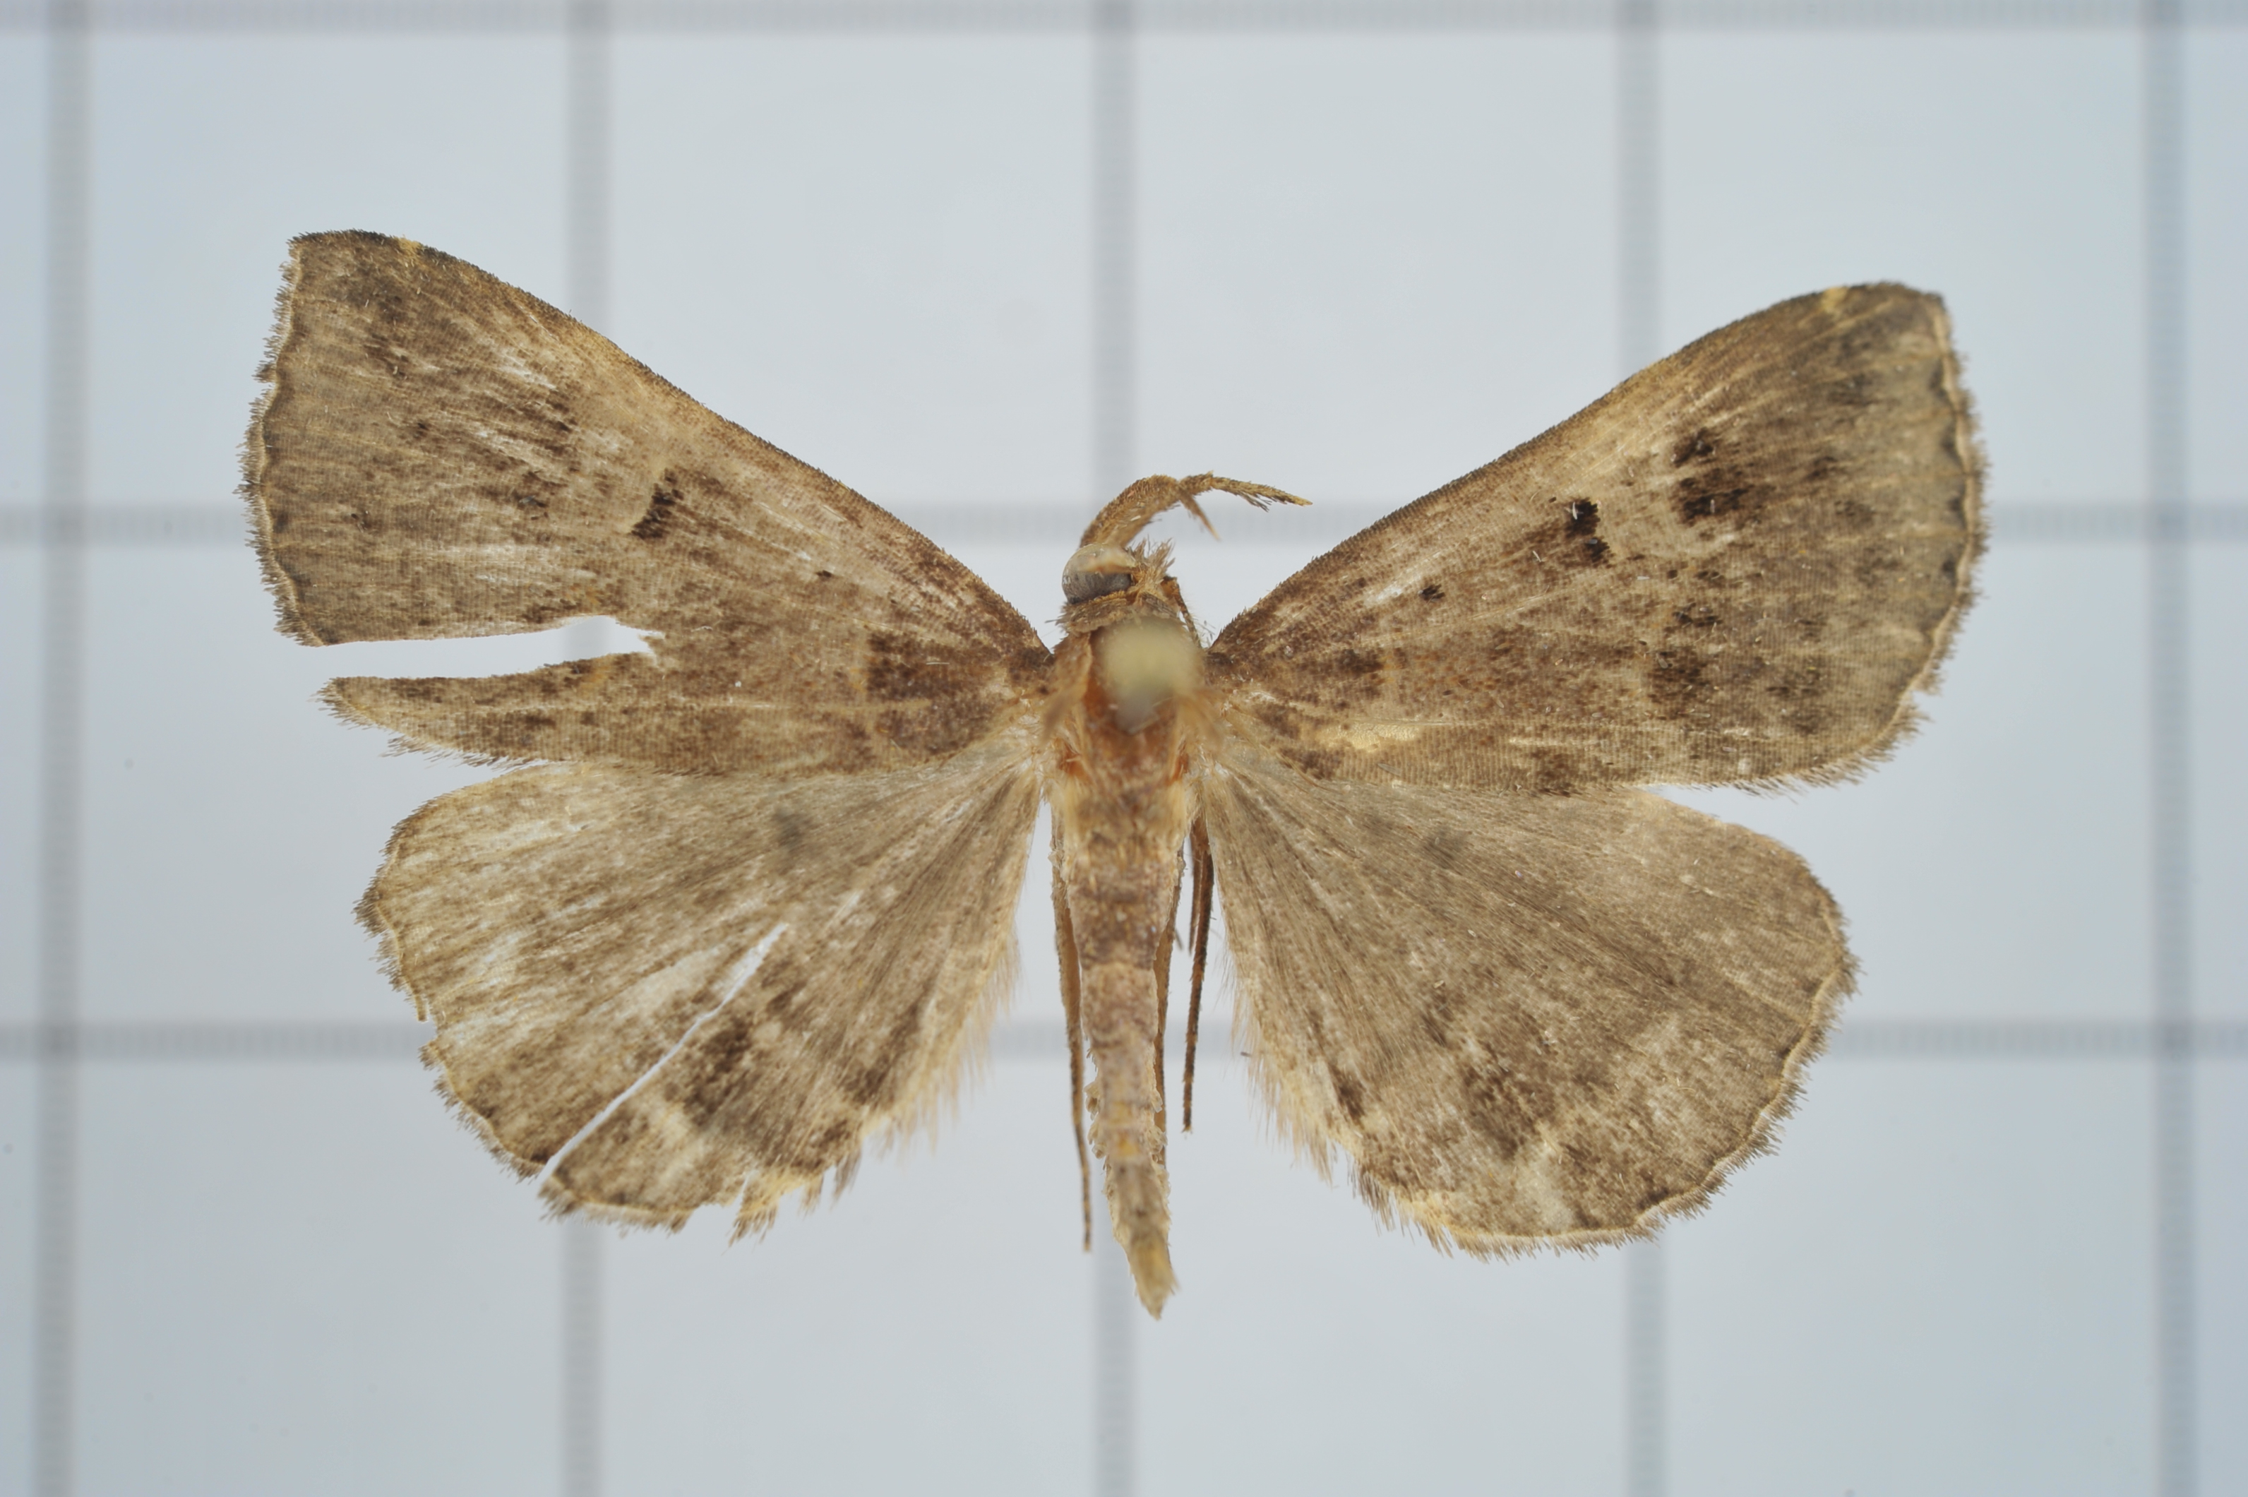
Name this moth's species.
Bertula hadenalis
